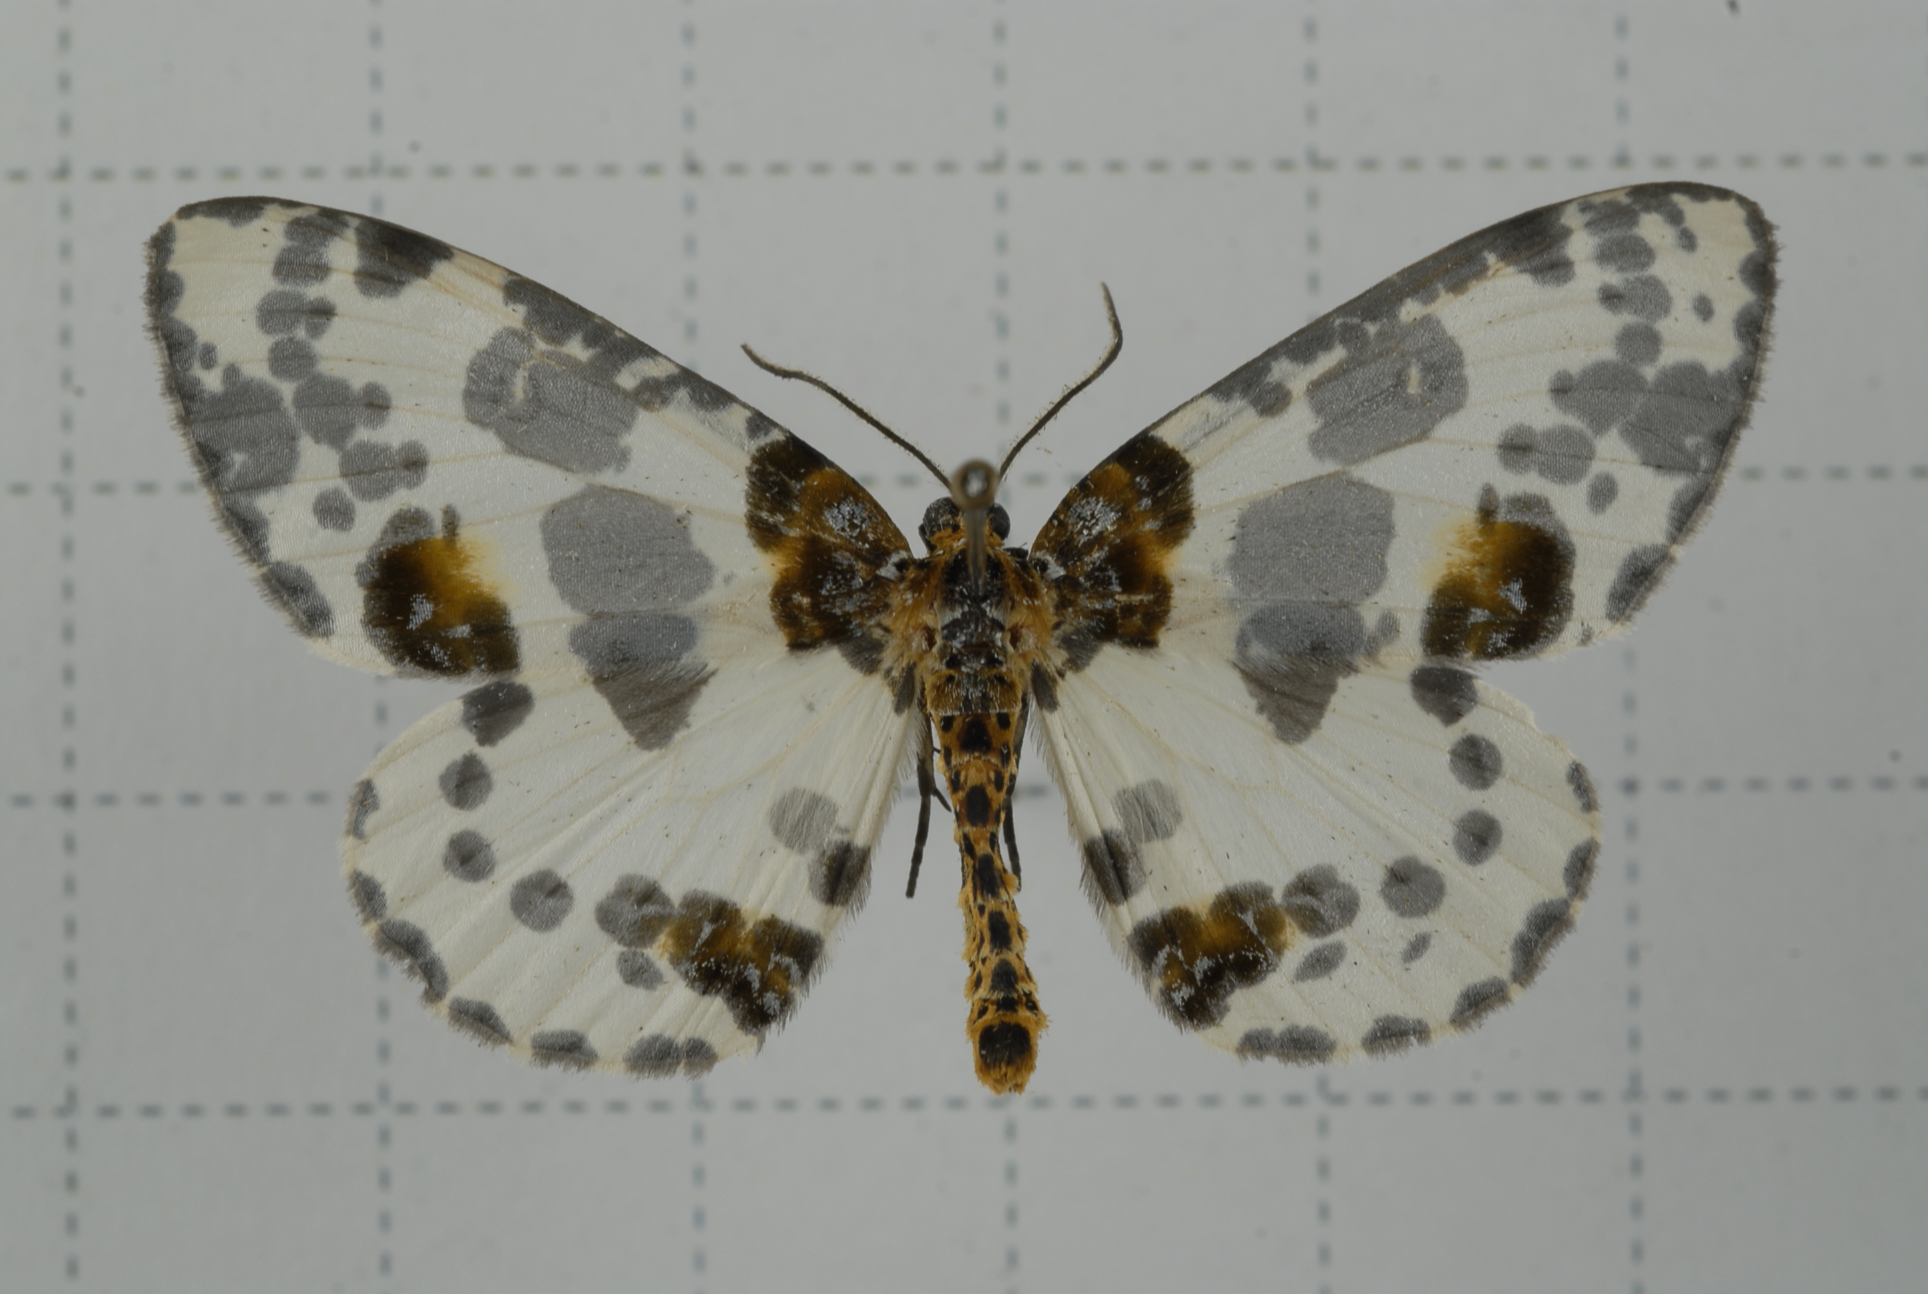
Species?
Abraxas adilluminata
